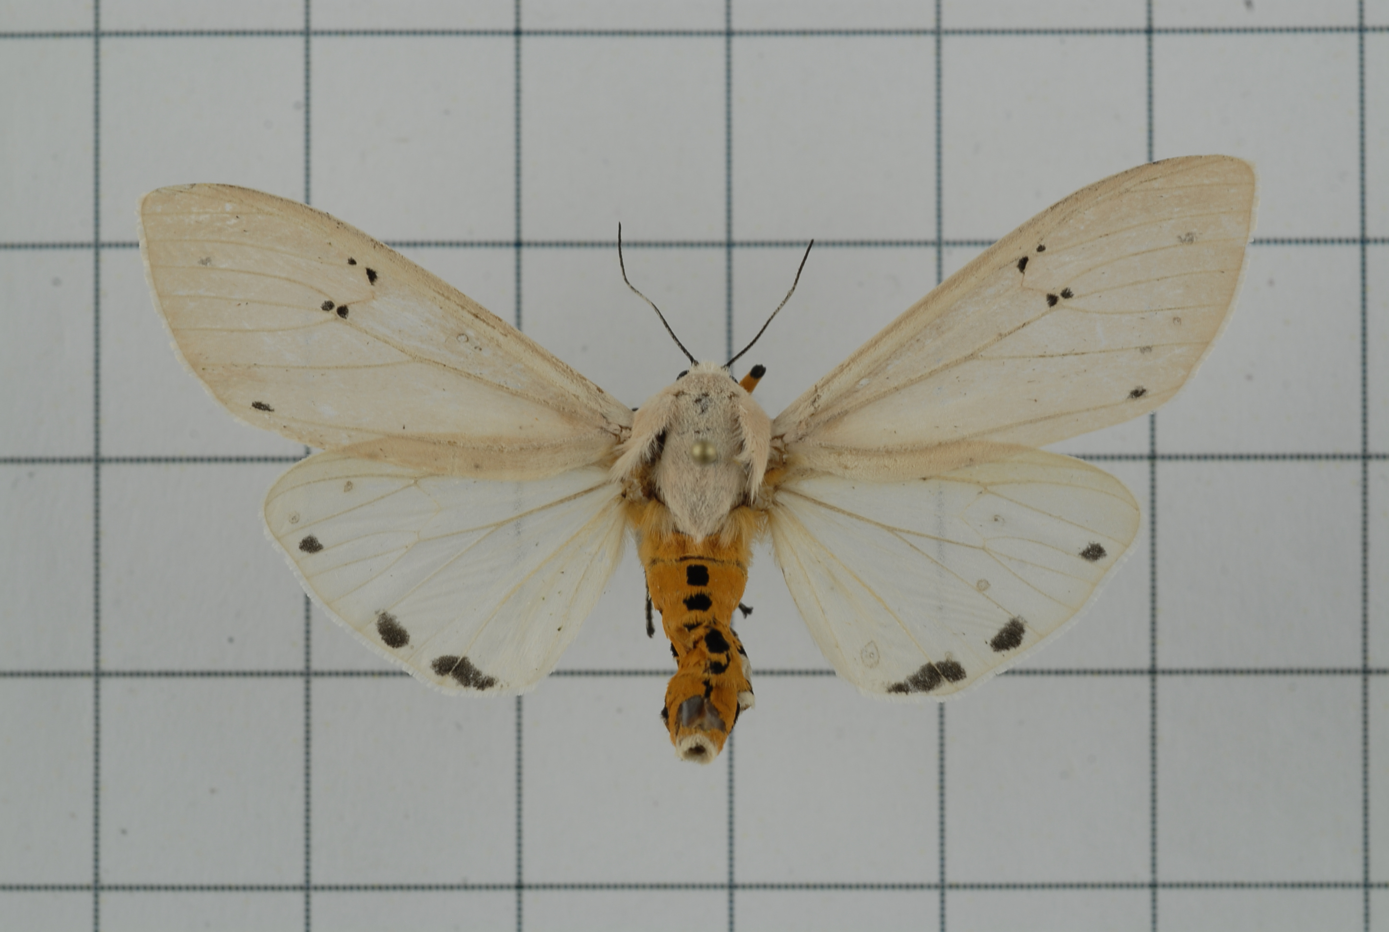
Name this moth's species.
Creatonotos transiens koni
